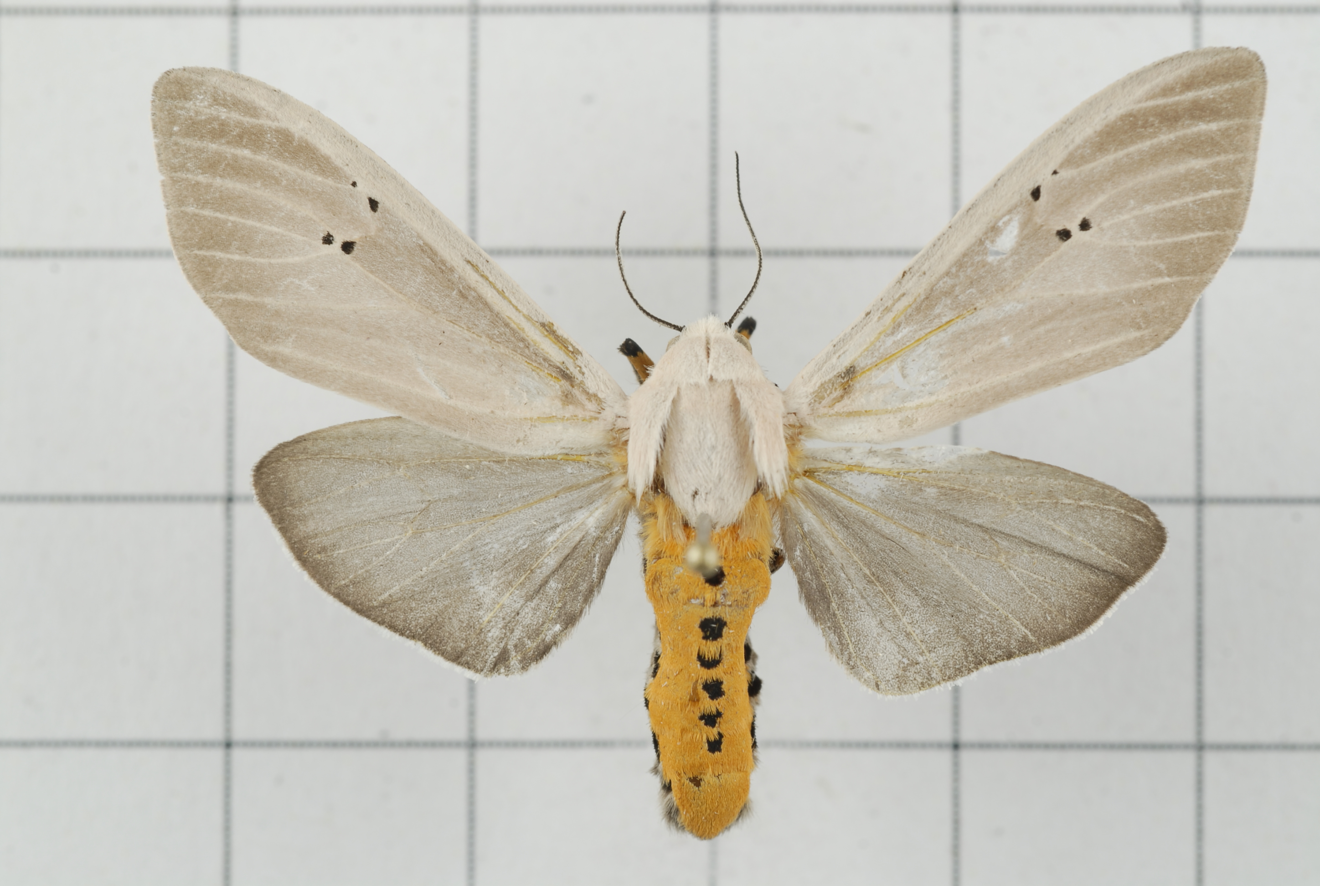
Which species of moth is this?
Creatonotos transiens koni
